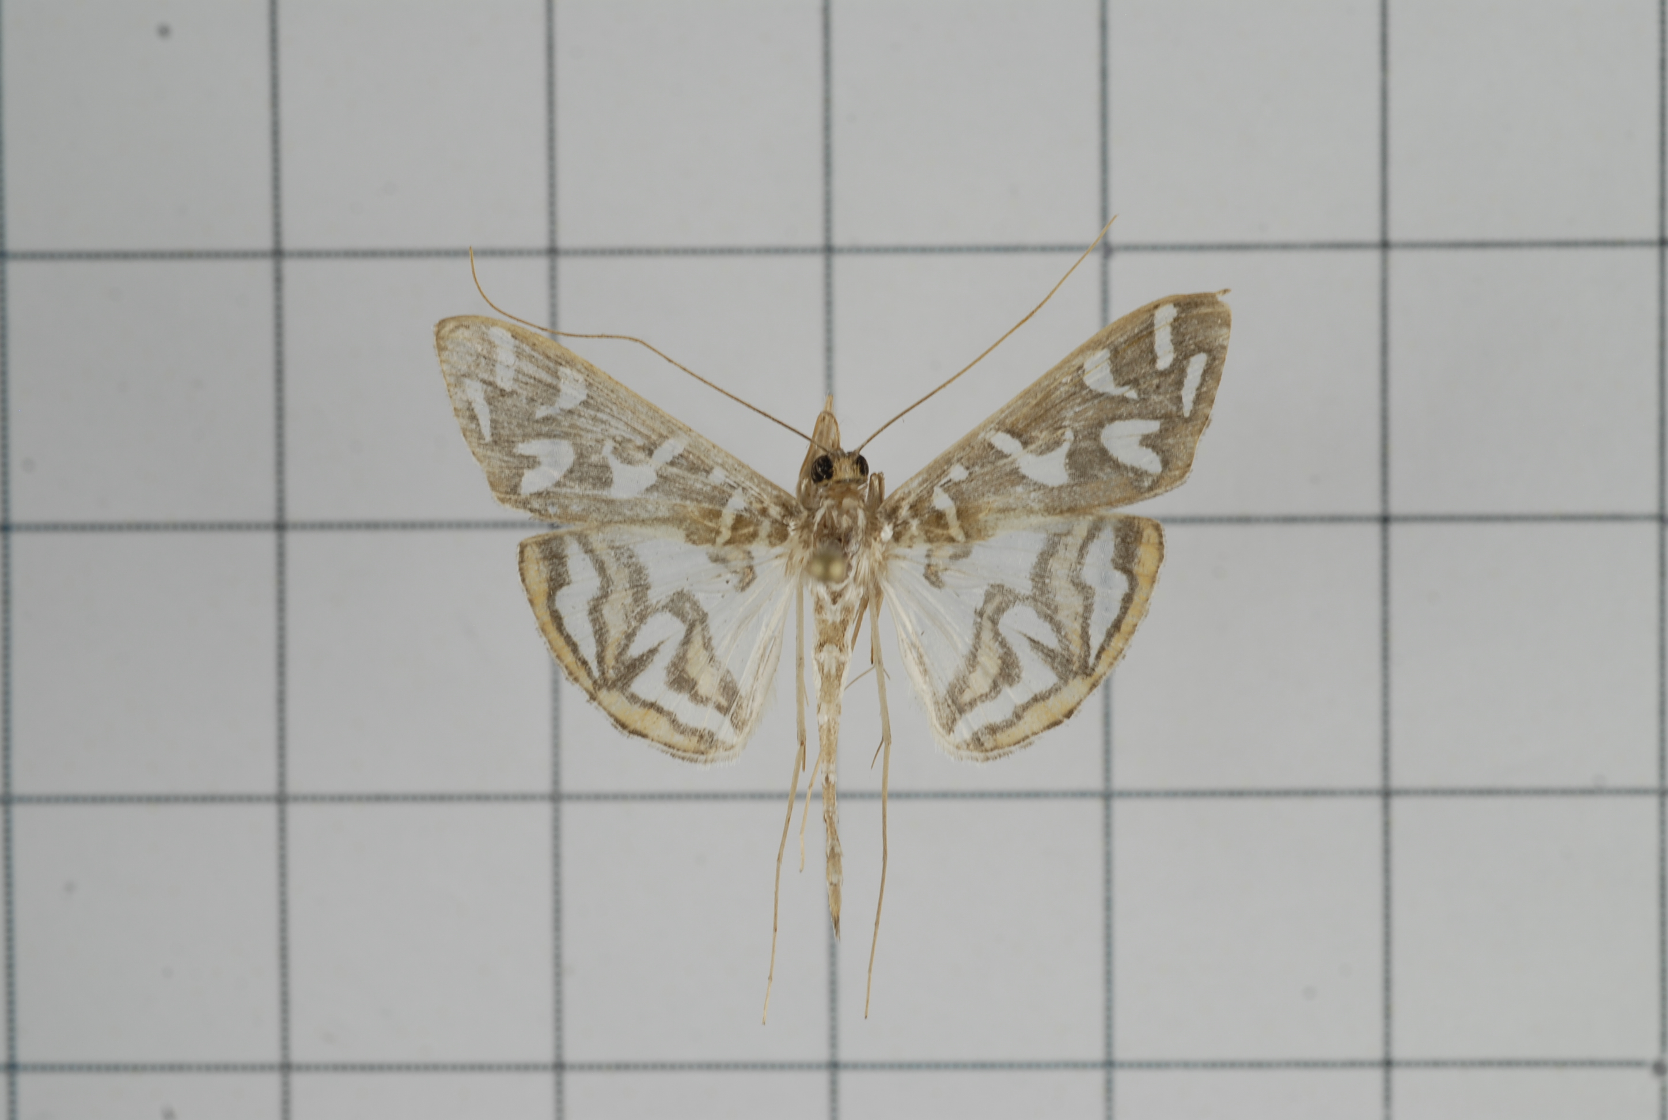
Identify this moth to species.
Nausinoe perspectata
